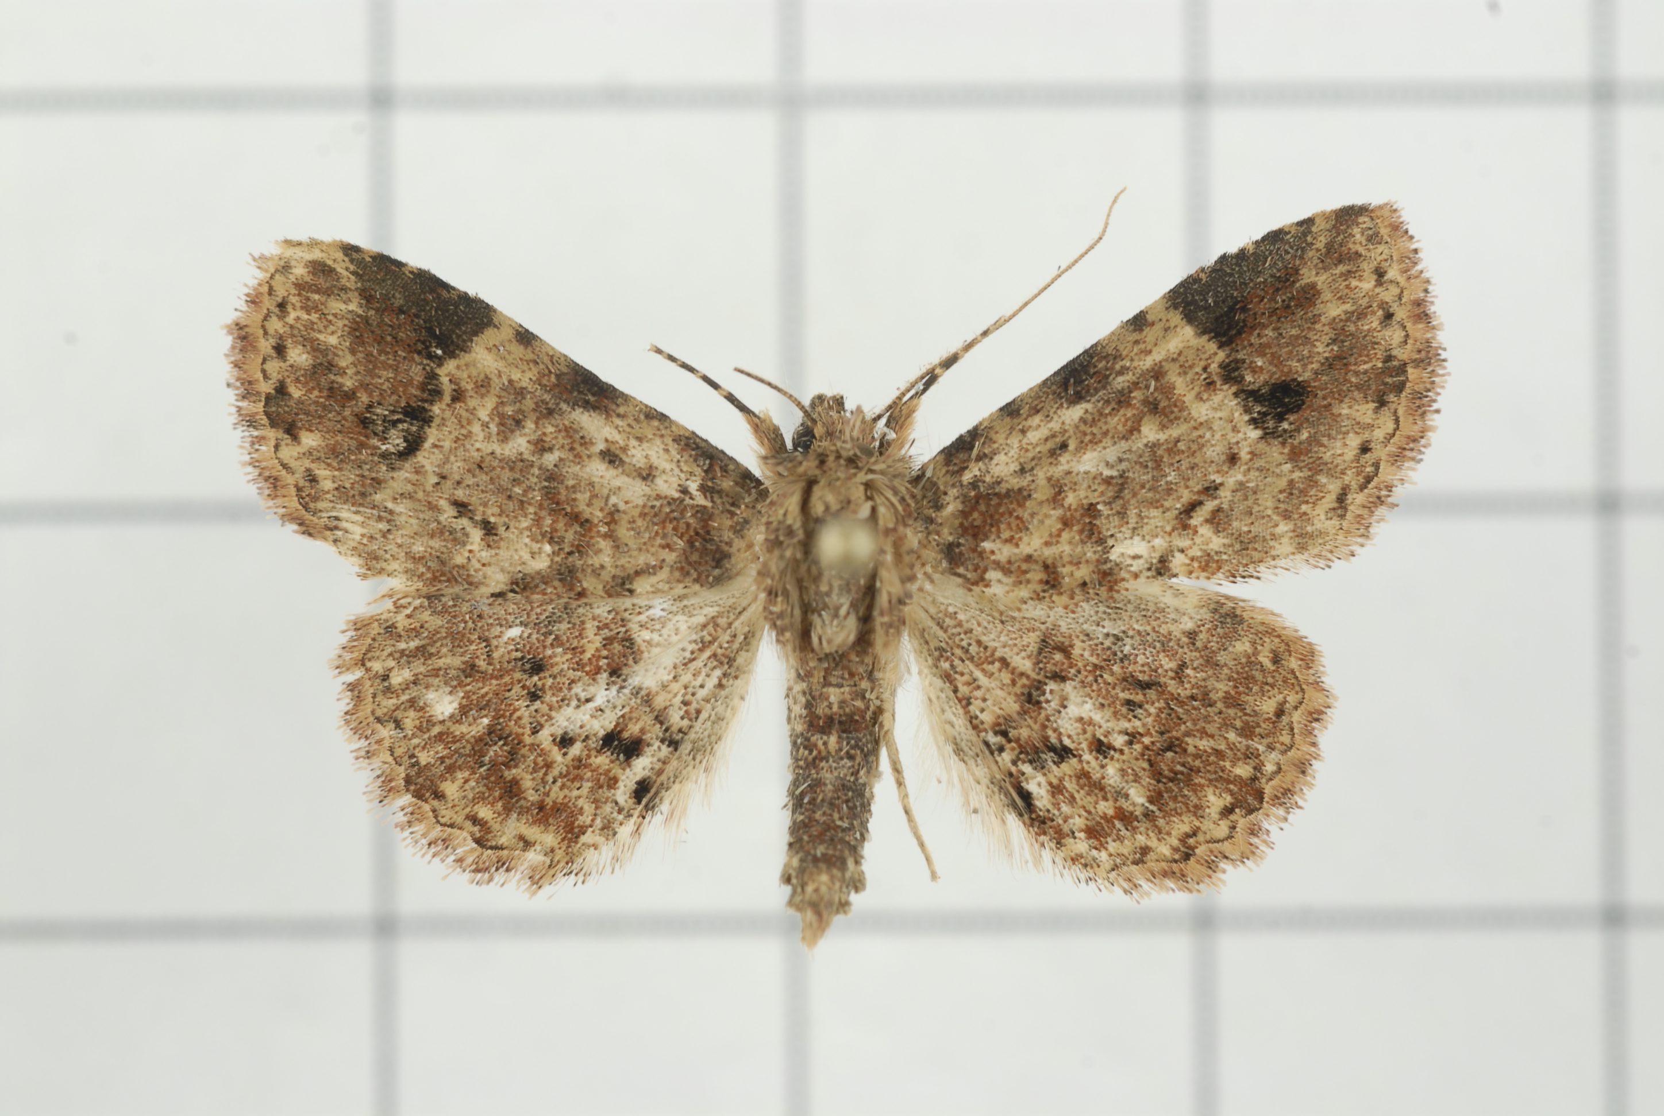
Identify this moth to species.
Panilla costipunctata
